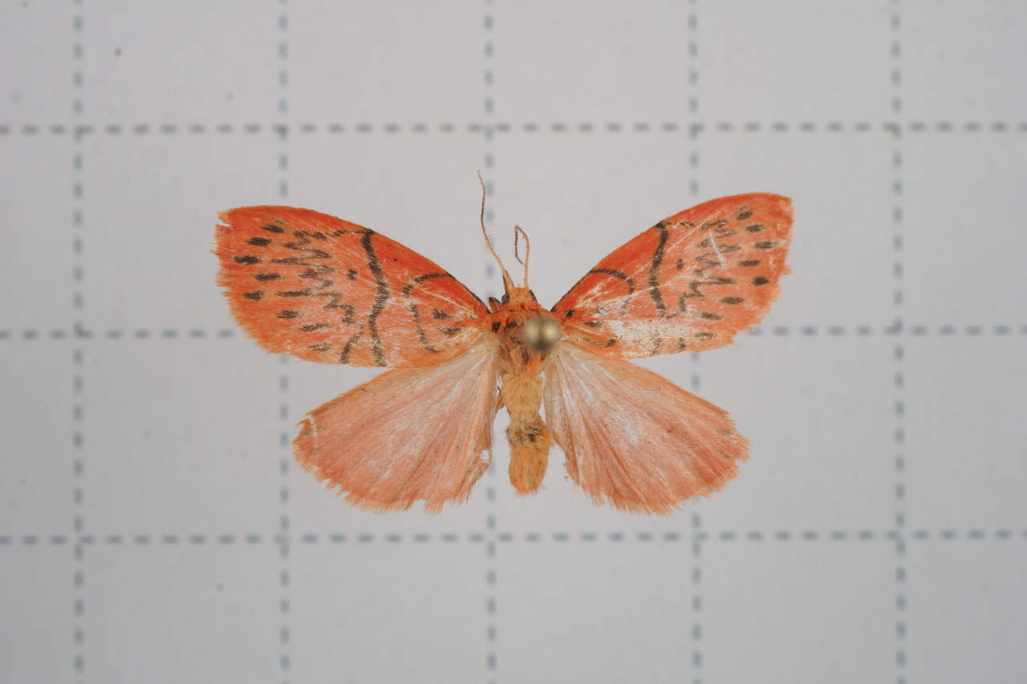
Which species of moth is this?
Sesapa koshunica
